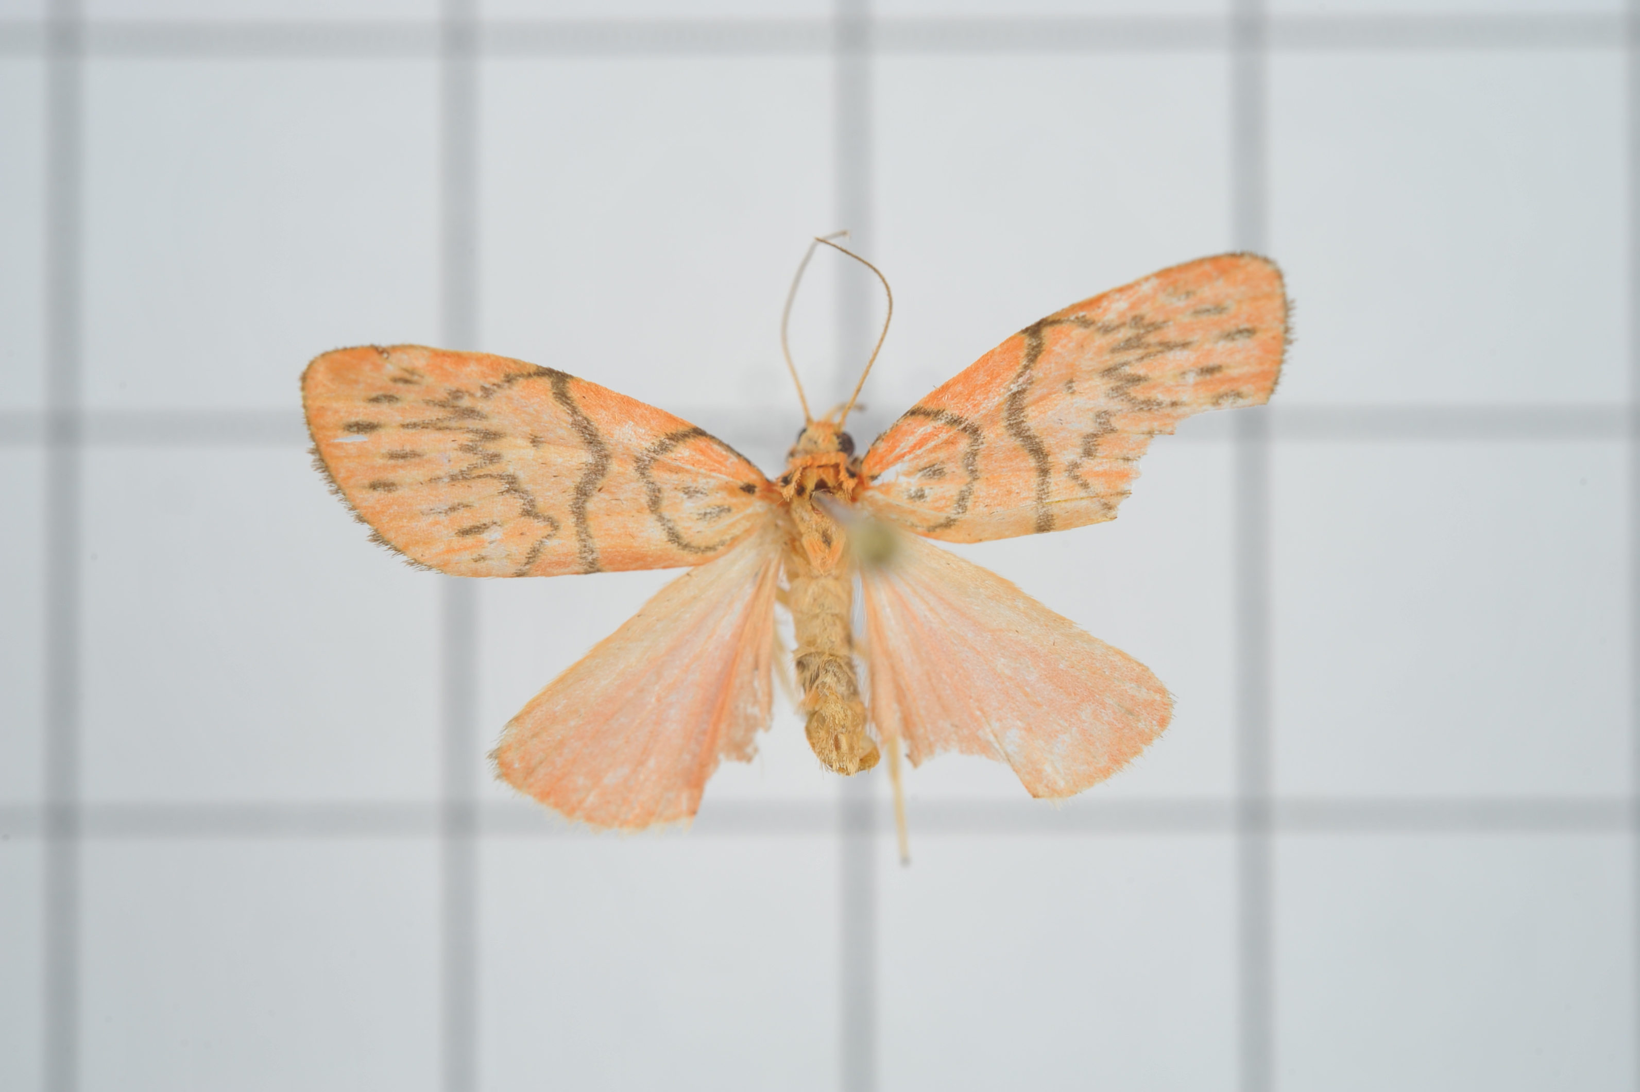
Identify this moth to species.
Aberrasine lichenshihi
